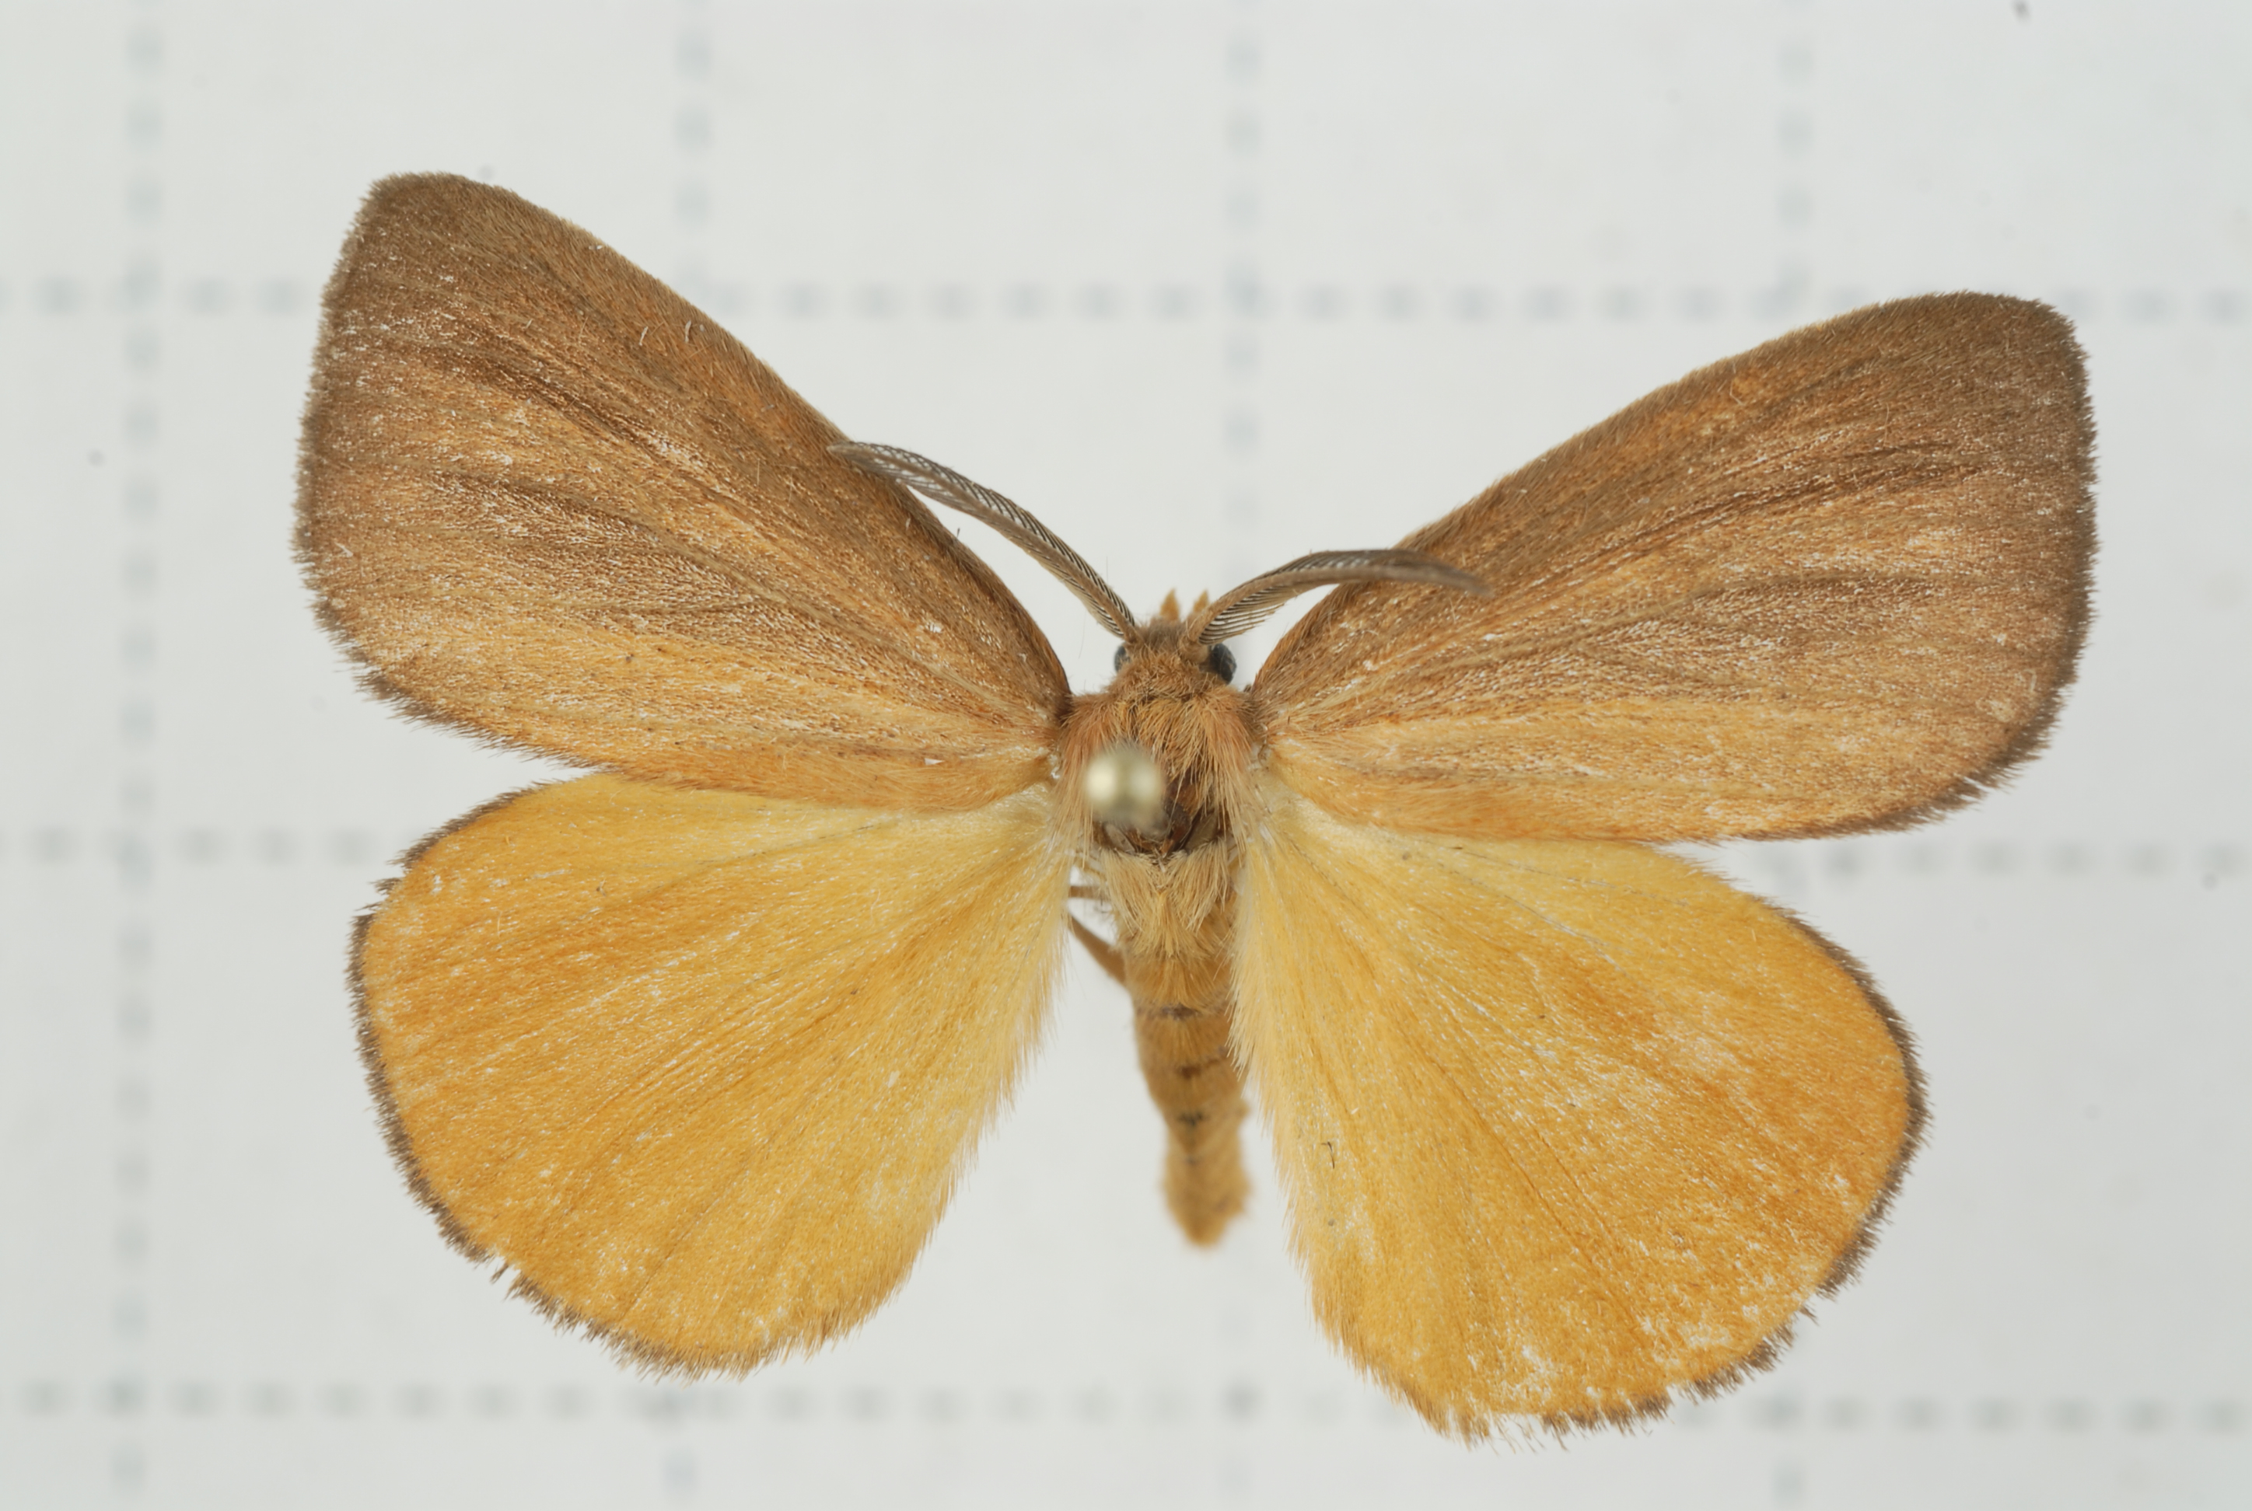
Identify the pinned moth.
Pantana substrigosa
